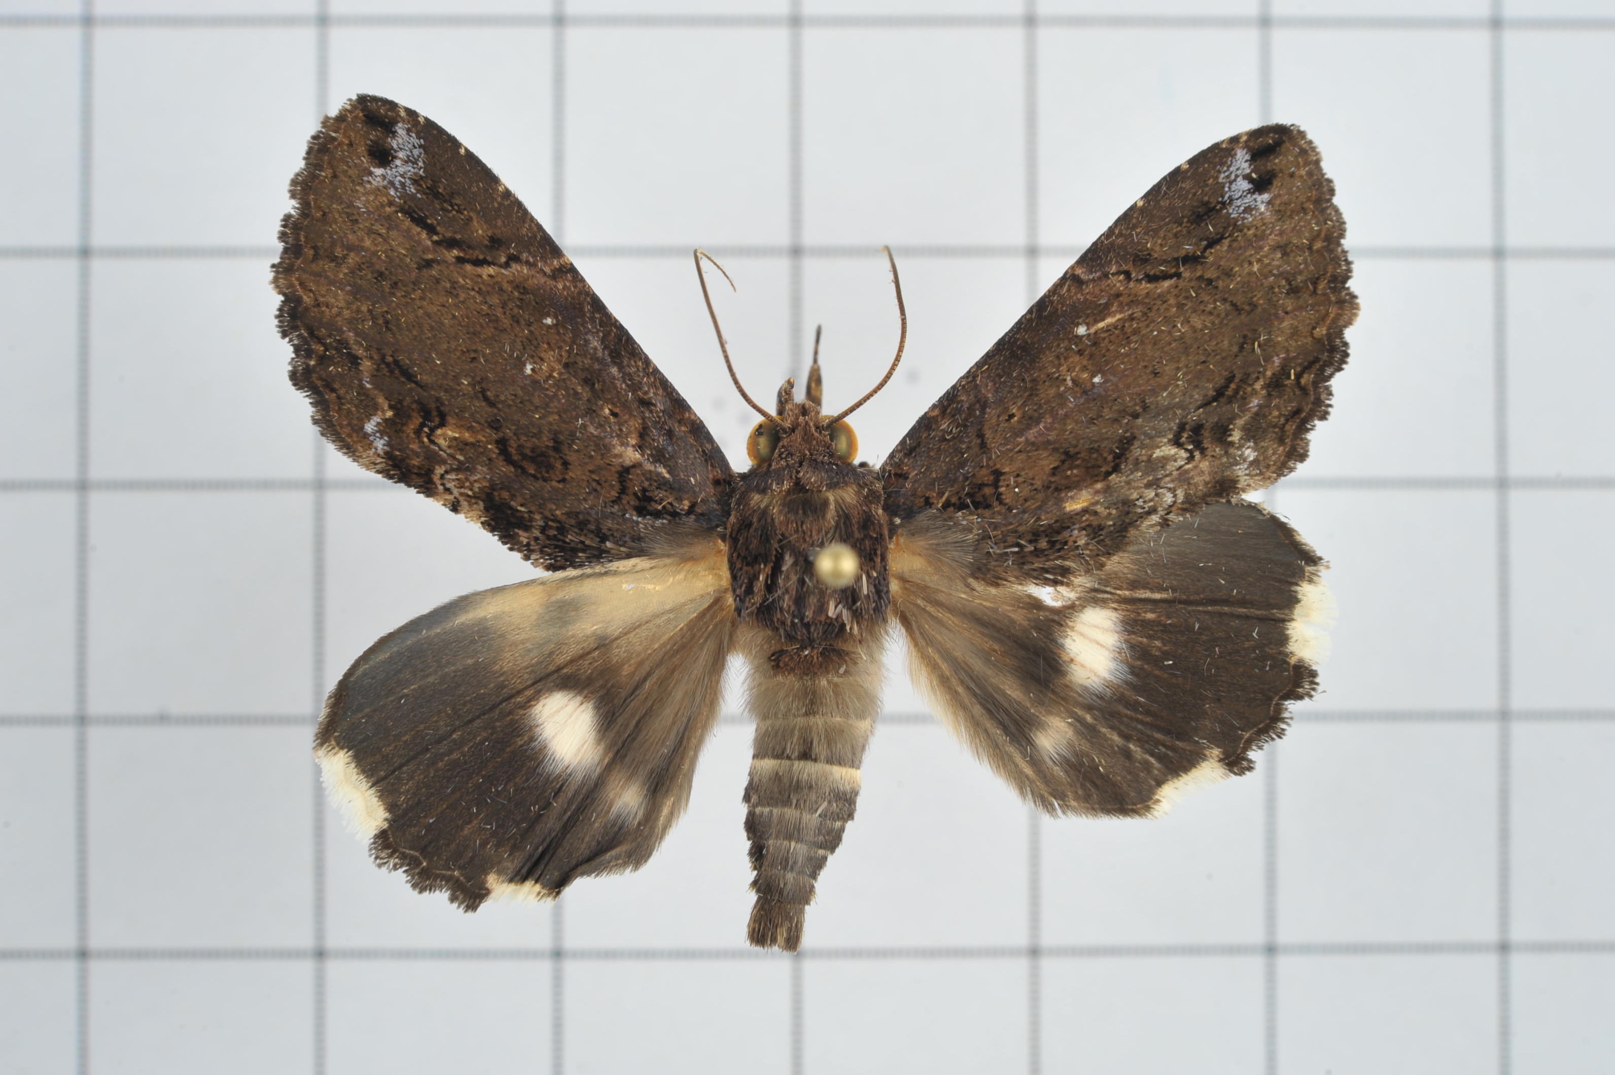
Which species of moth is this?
Ercheia cyllaria
